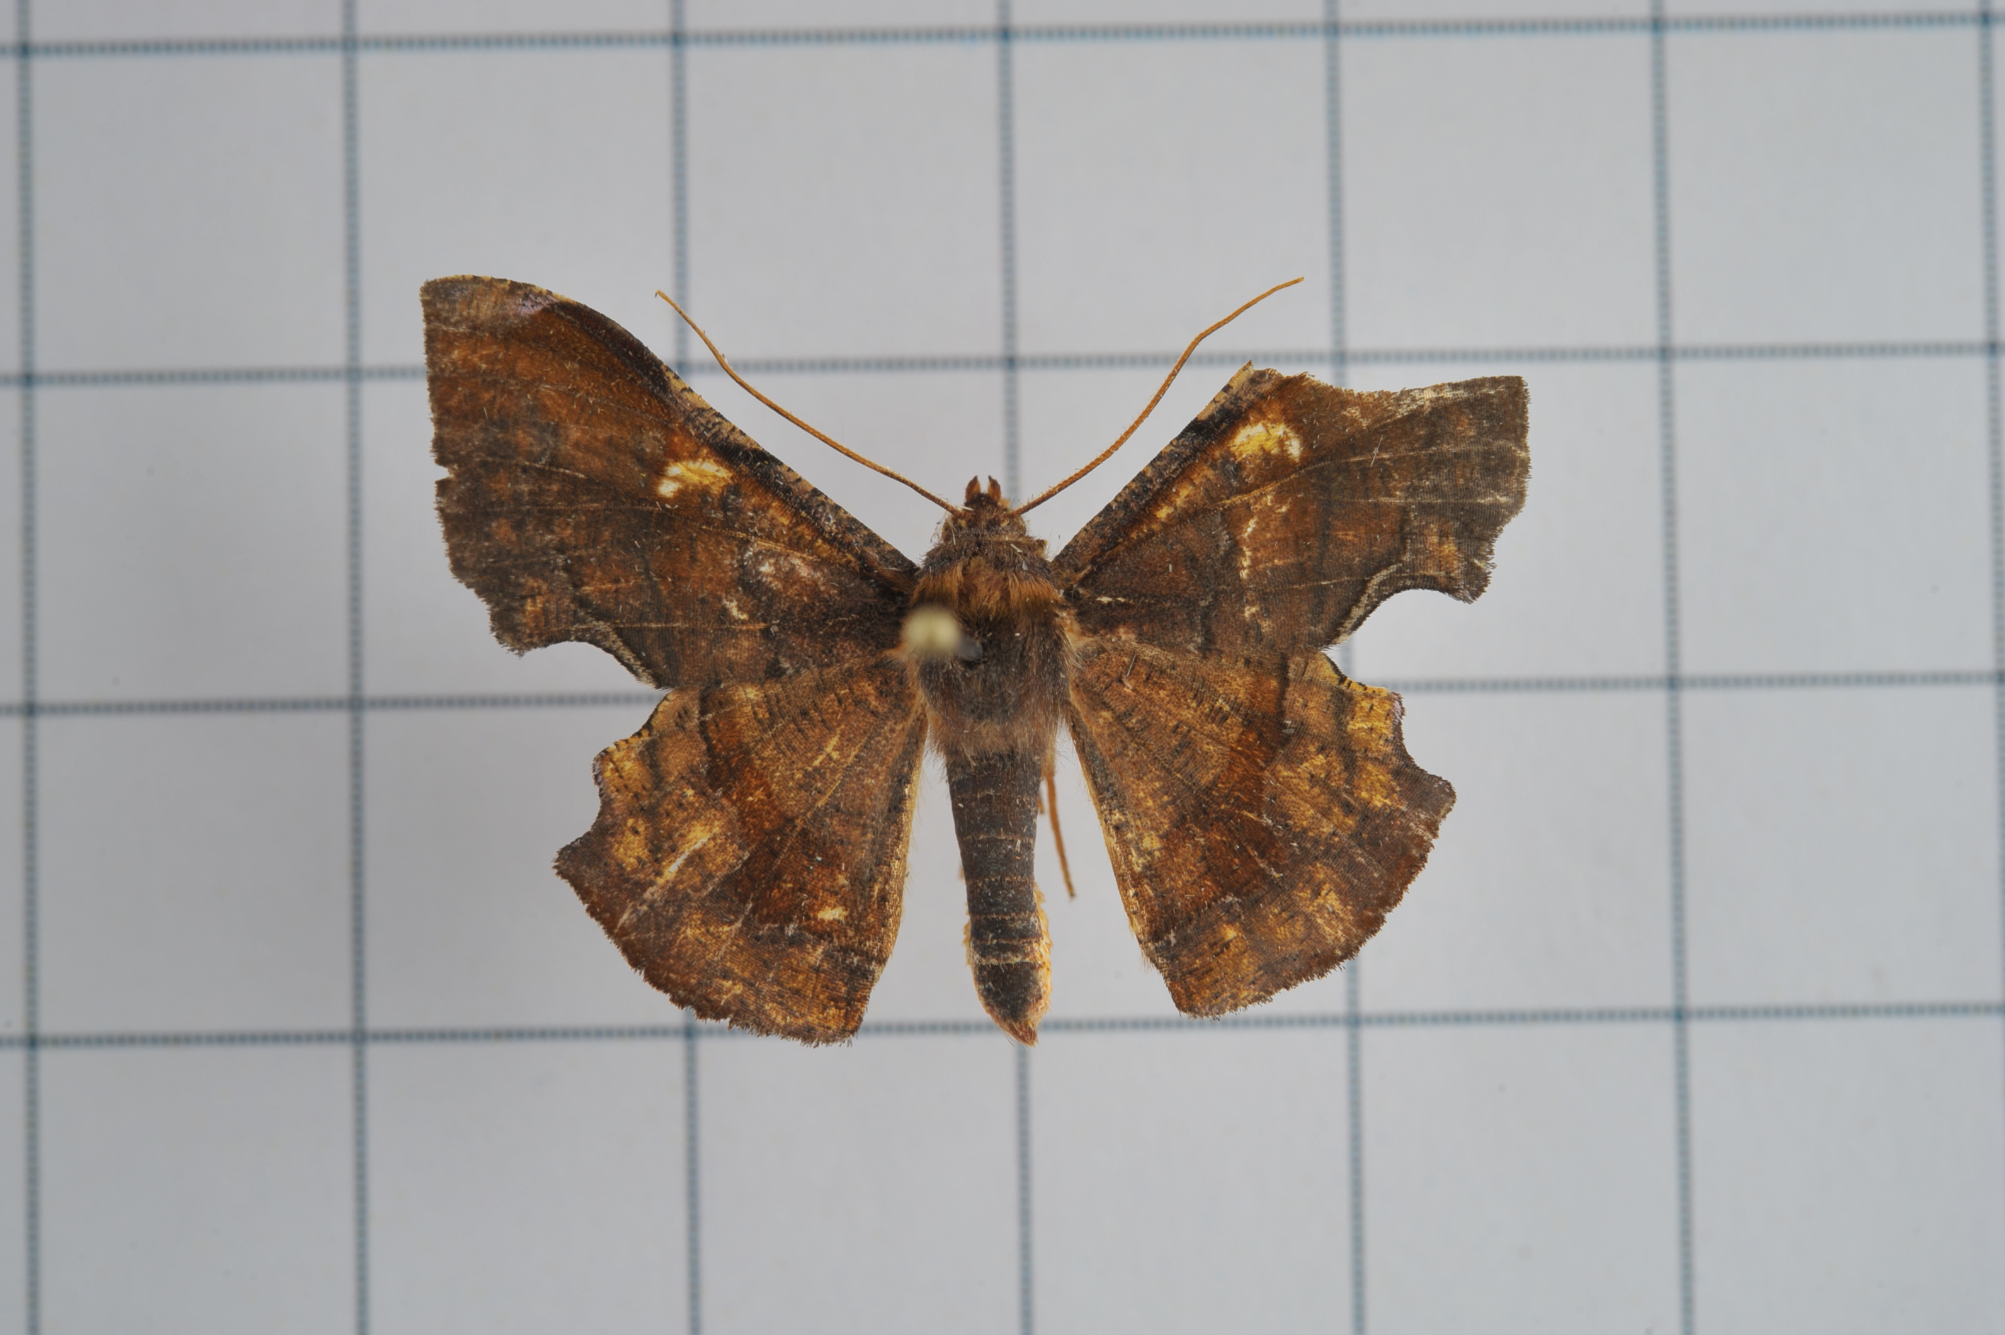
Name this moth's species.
Fascellina chromataria
